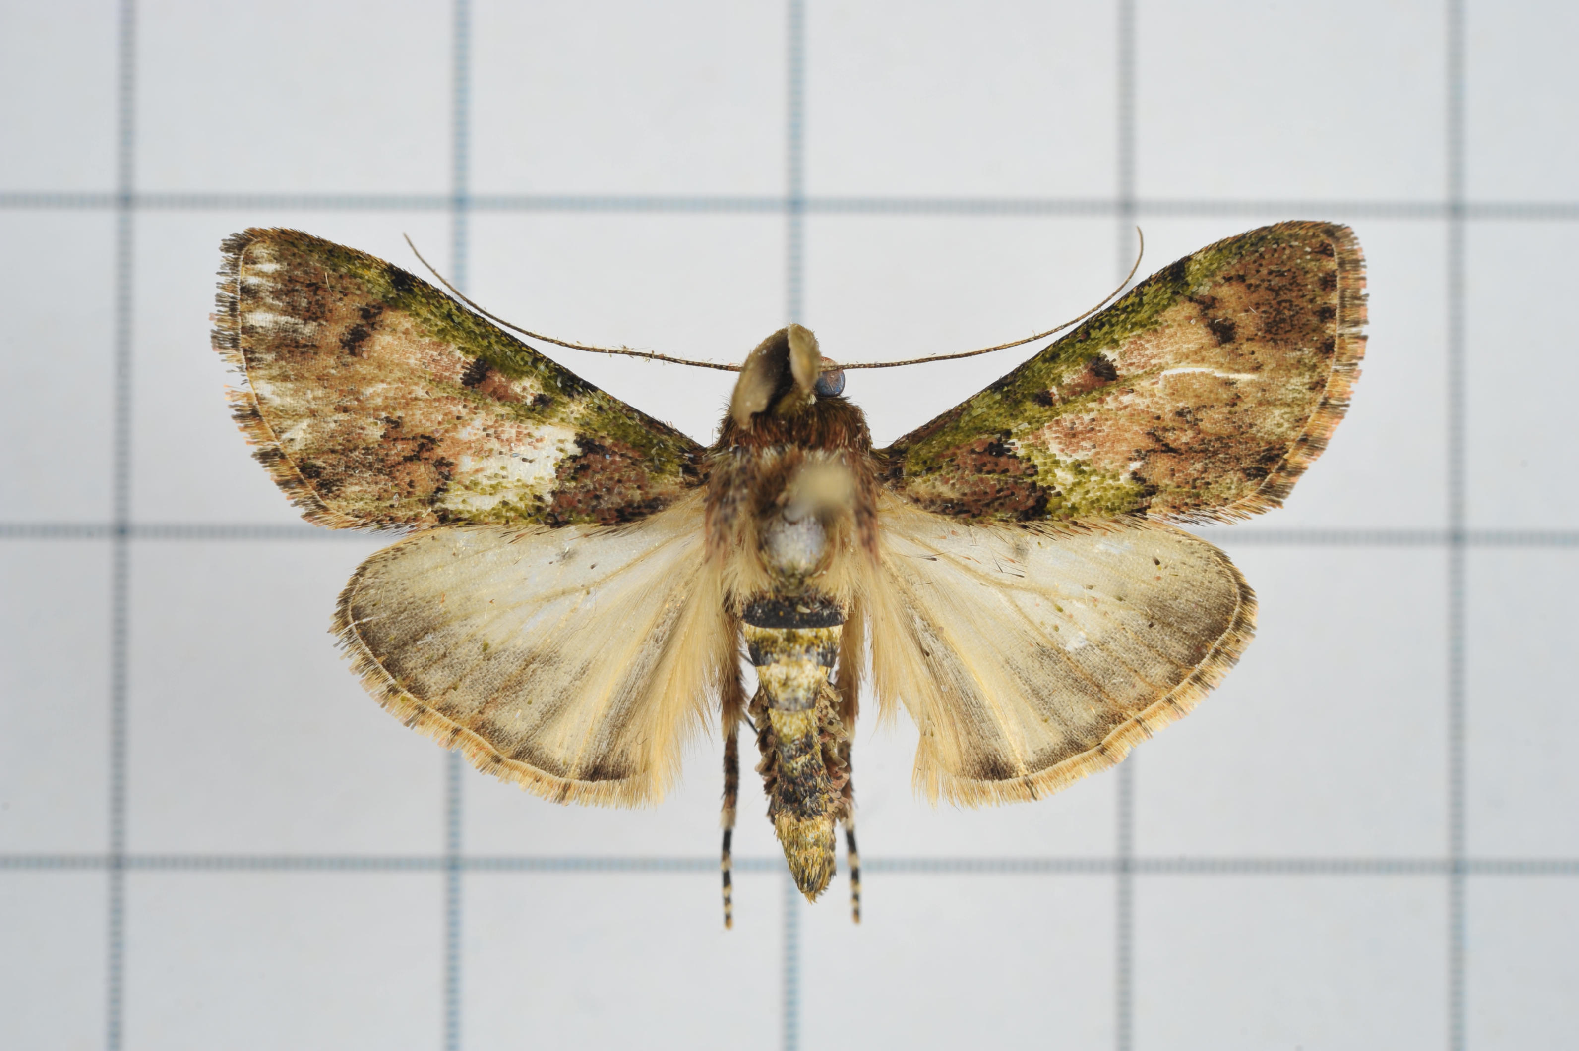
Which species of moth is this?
Teliphasa nubilosa
